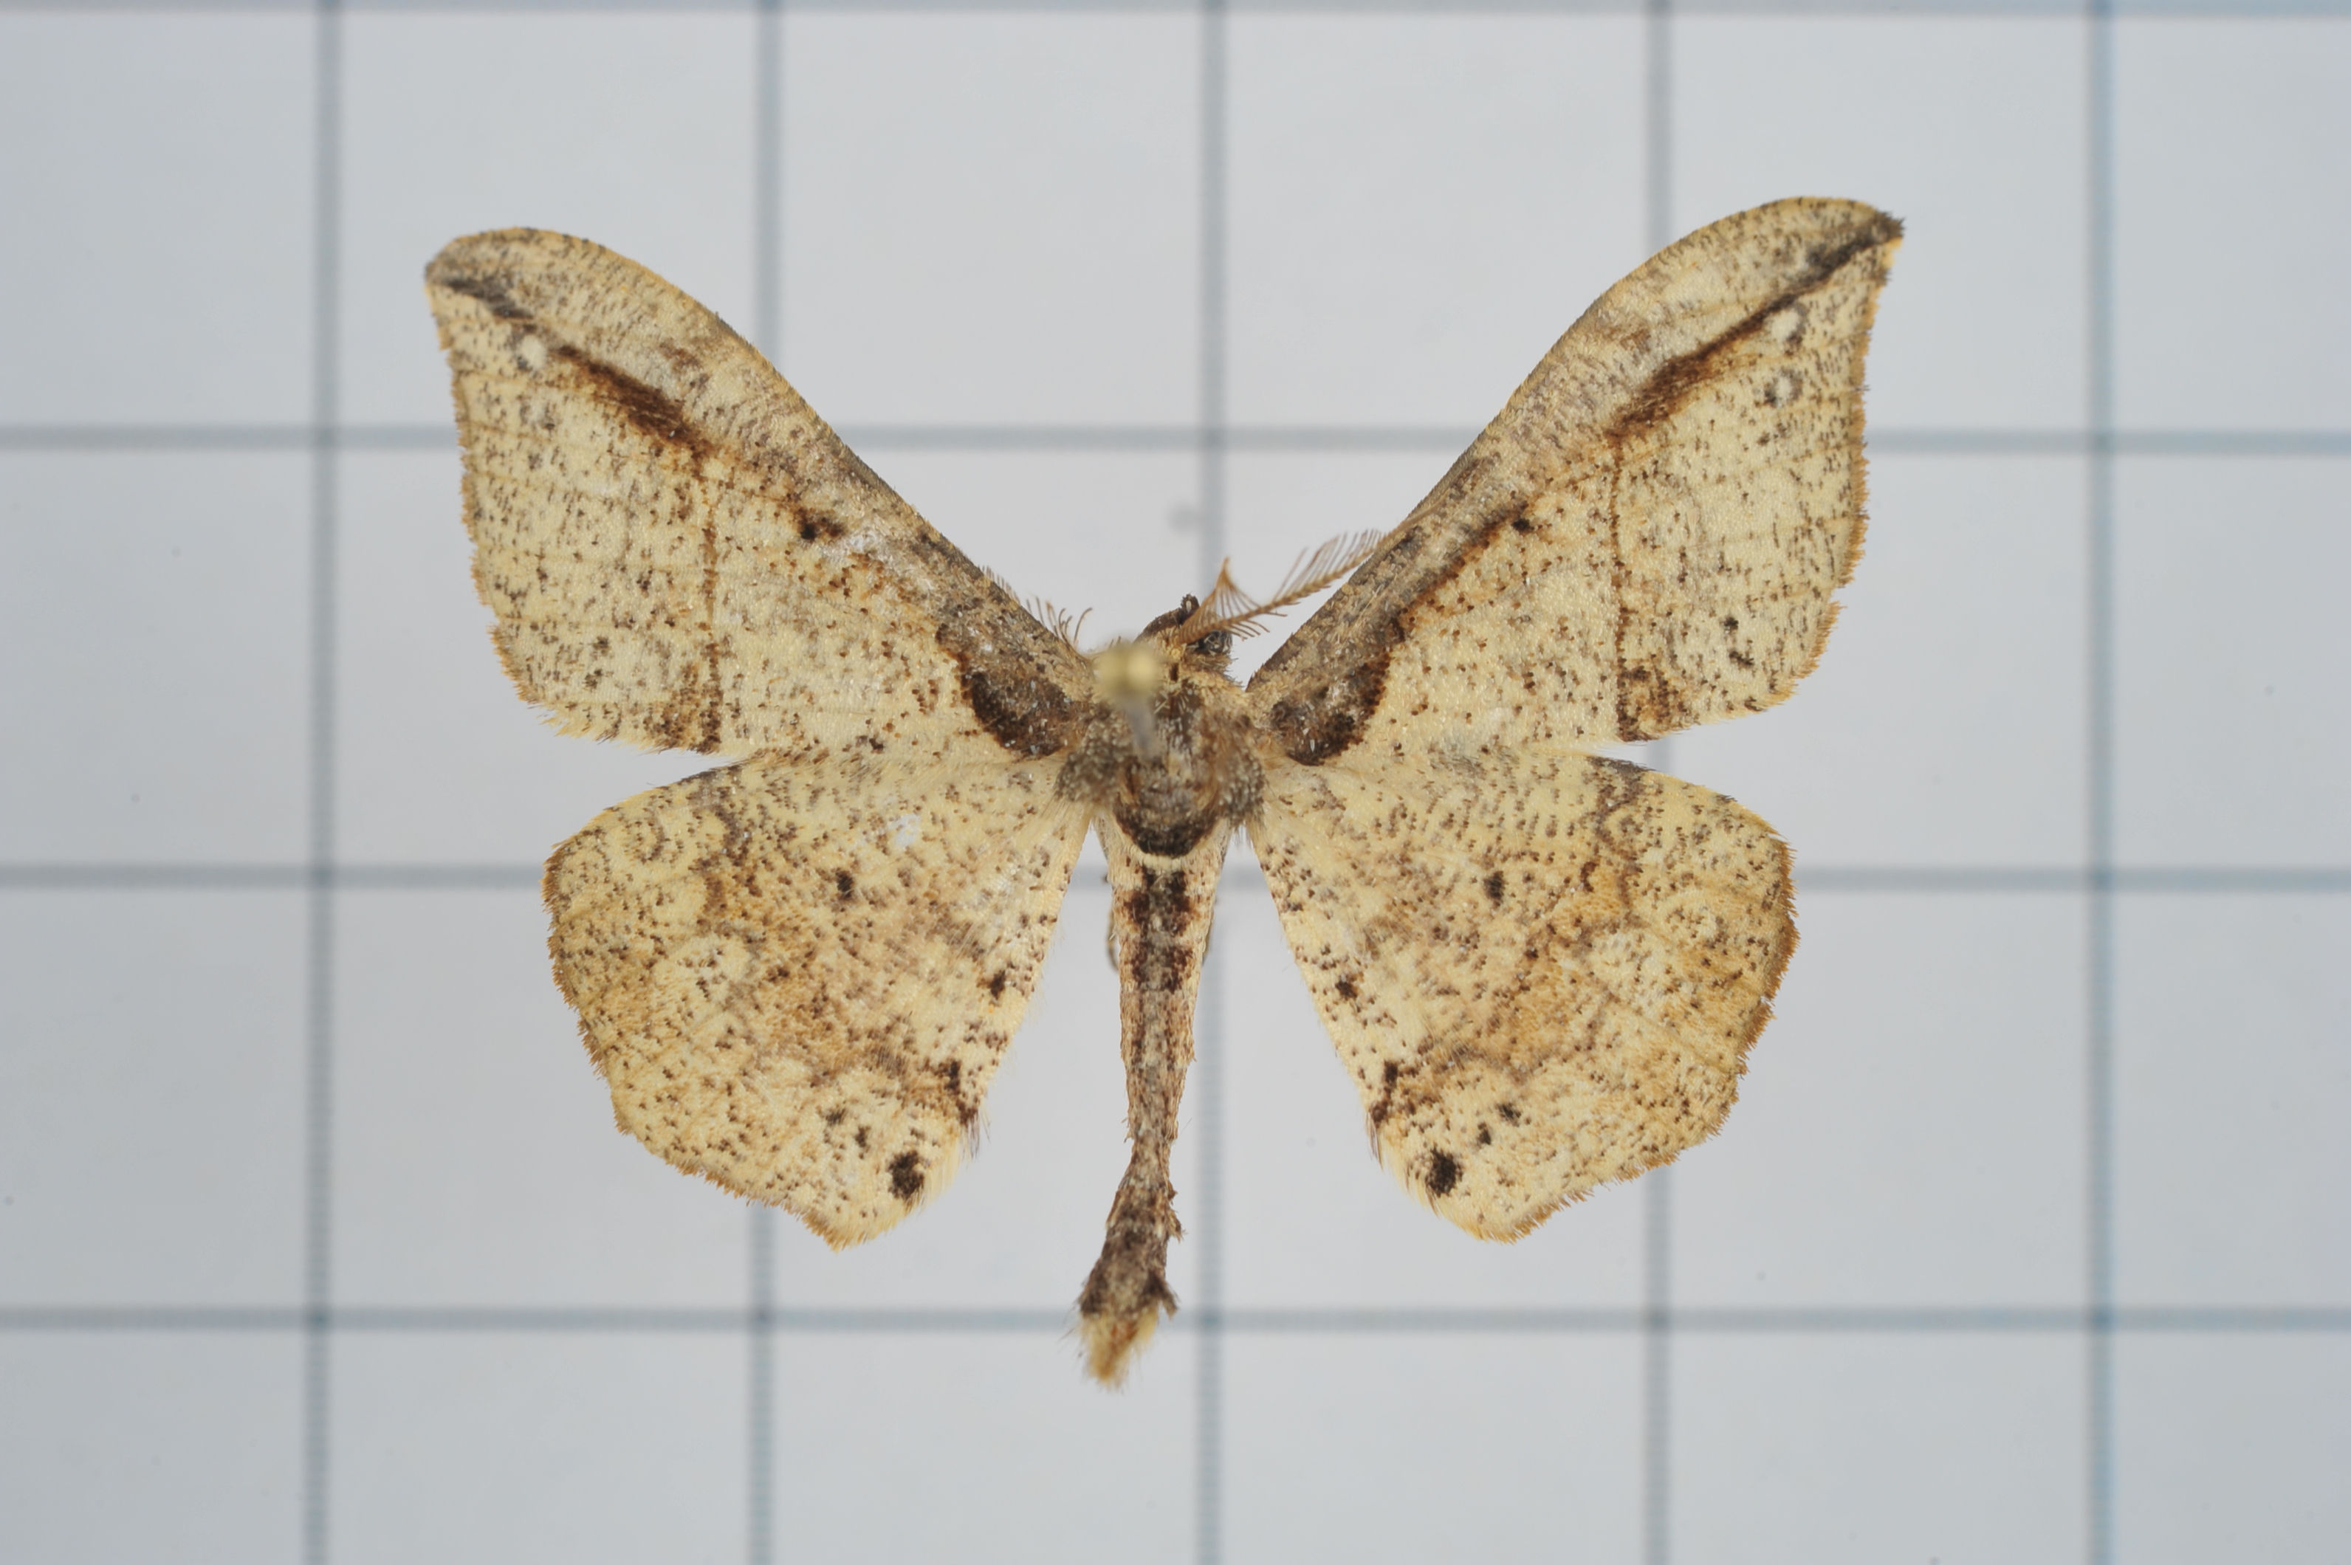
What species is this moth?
Hyposidra infixaria
